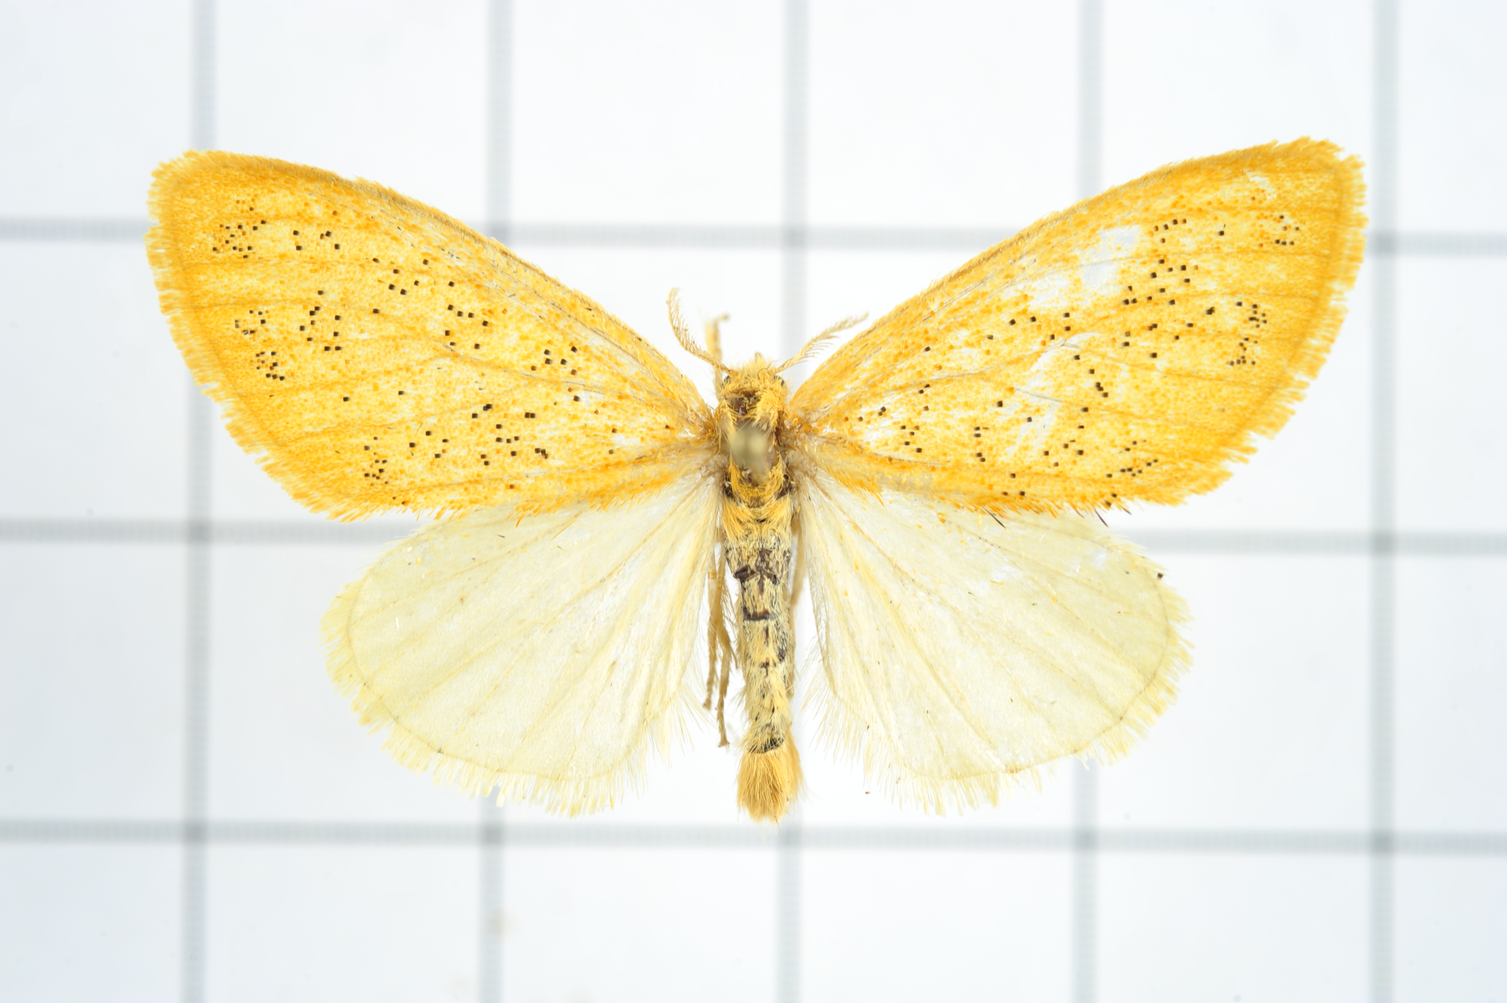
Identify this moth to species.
Euproctis sparsa
